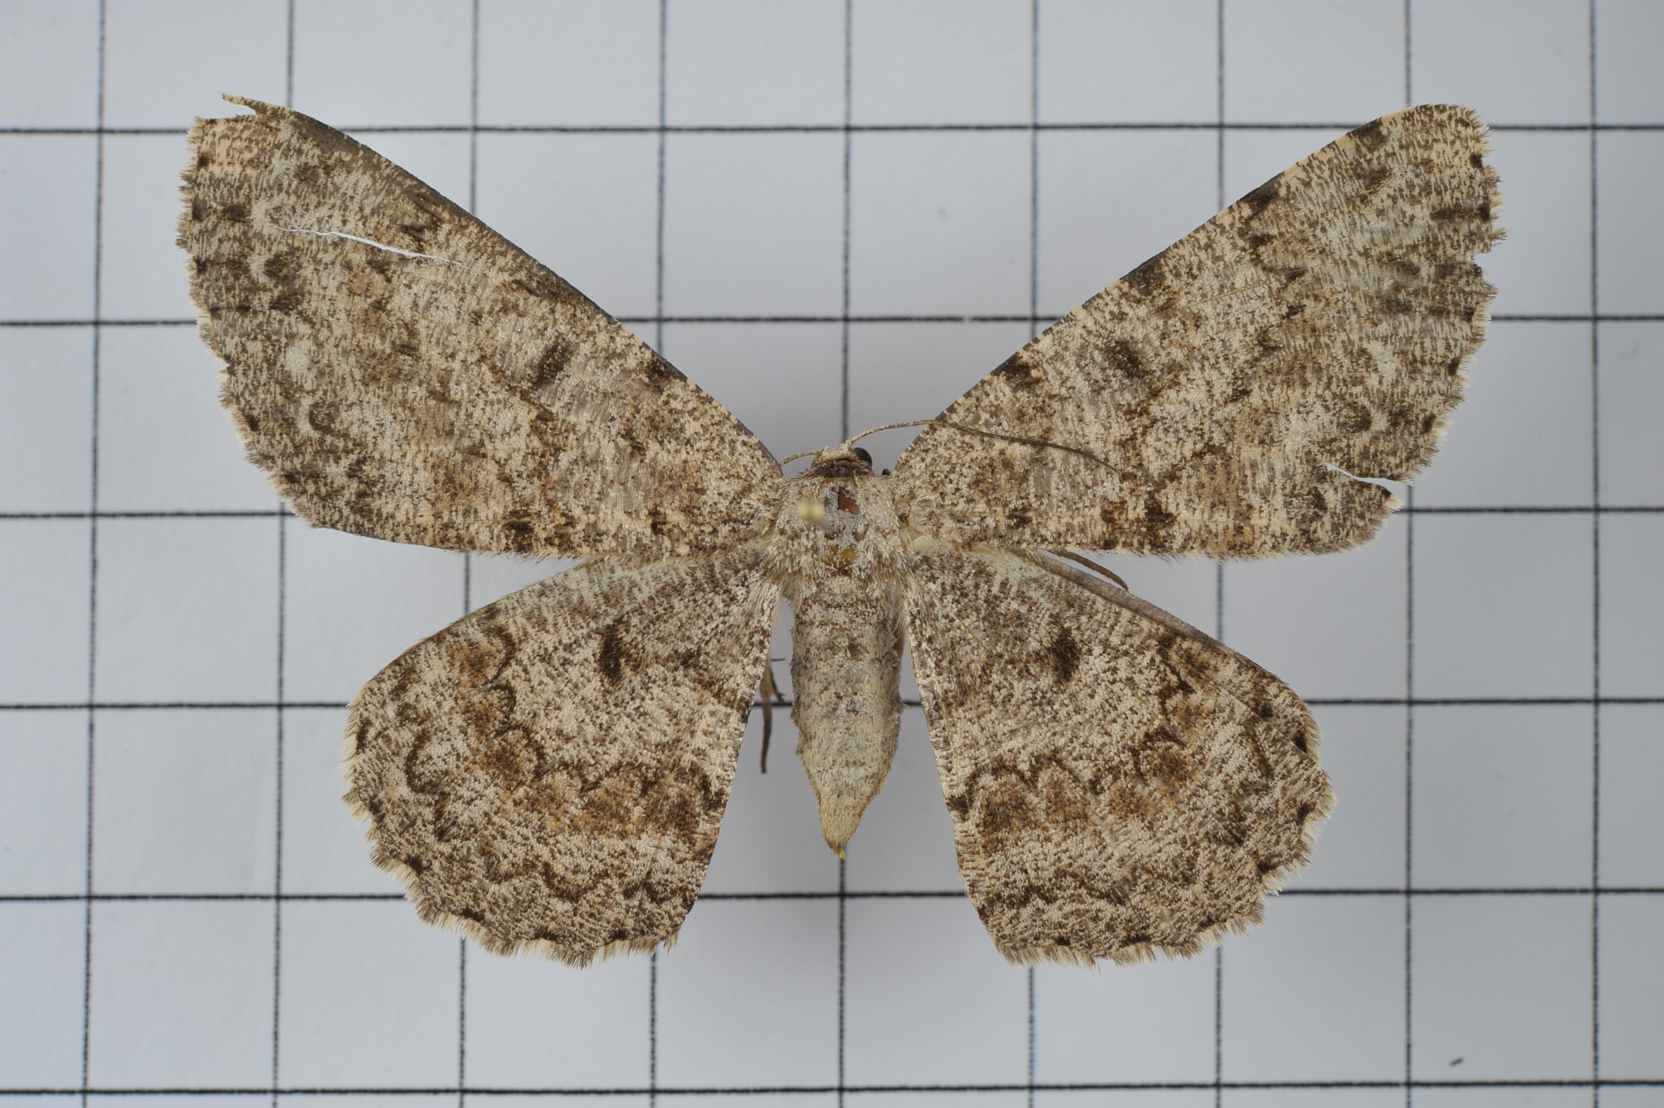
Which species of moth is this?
Hypomecis cineracea
